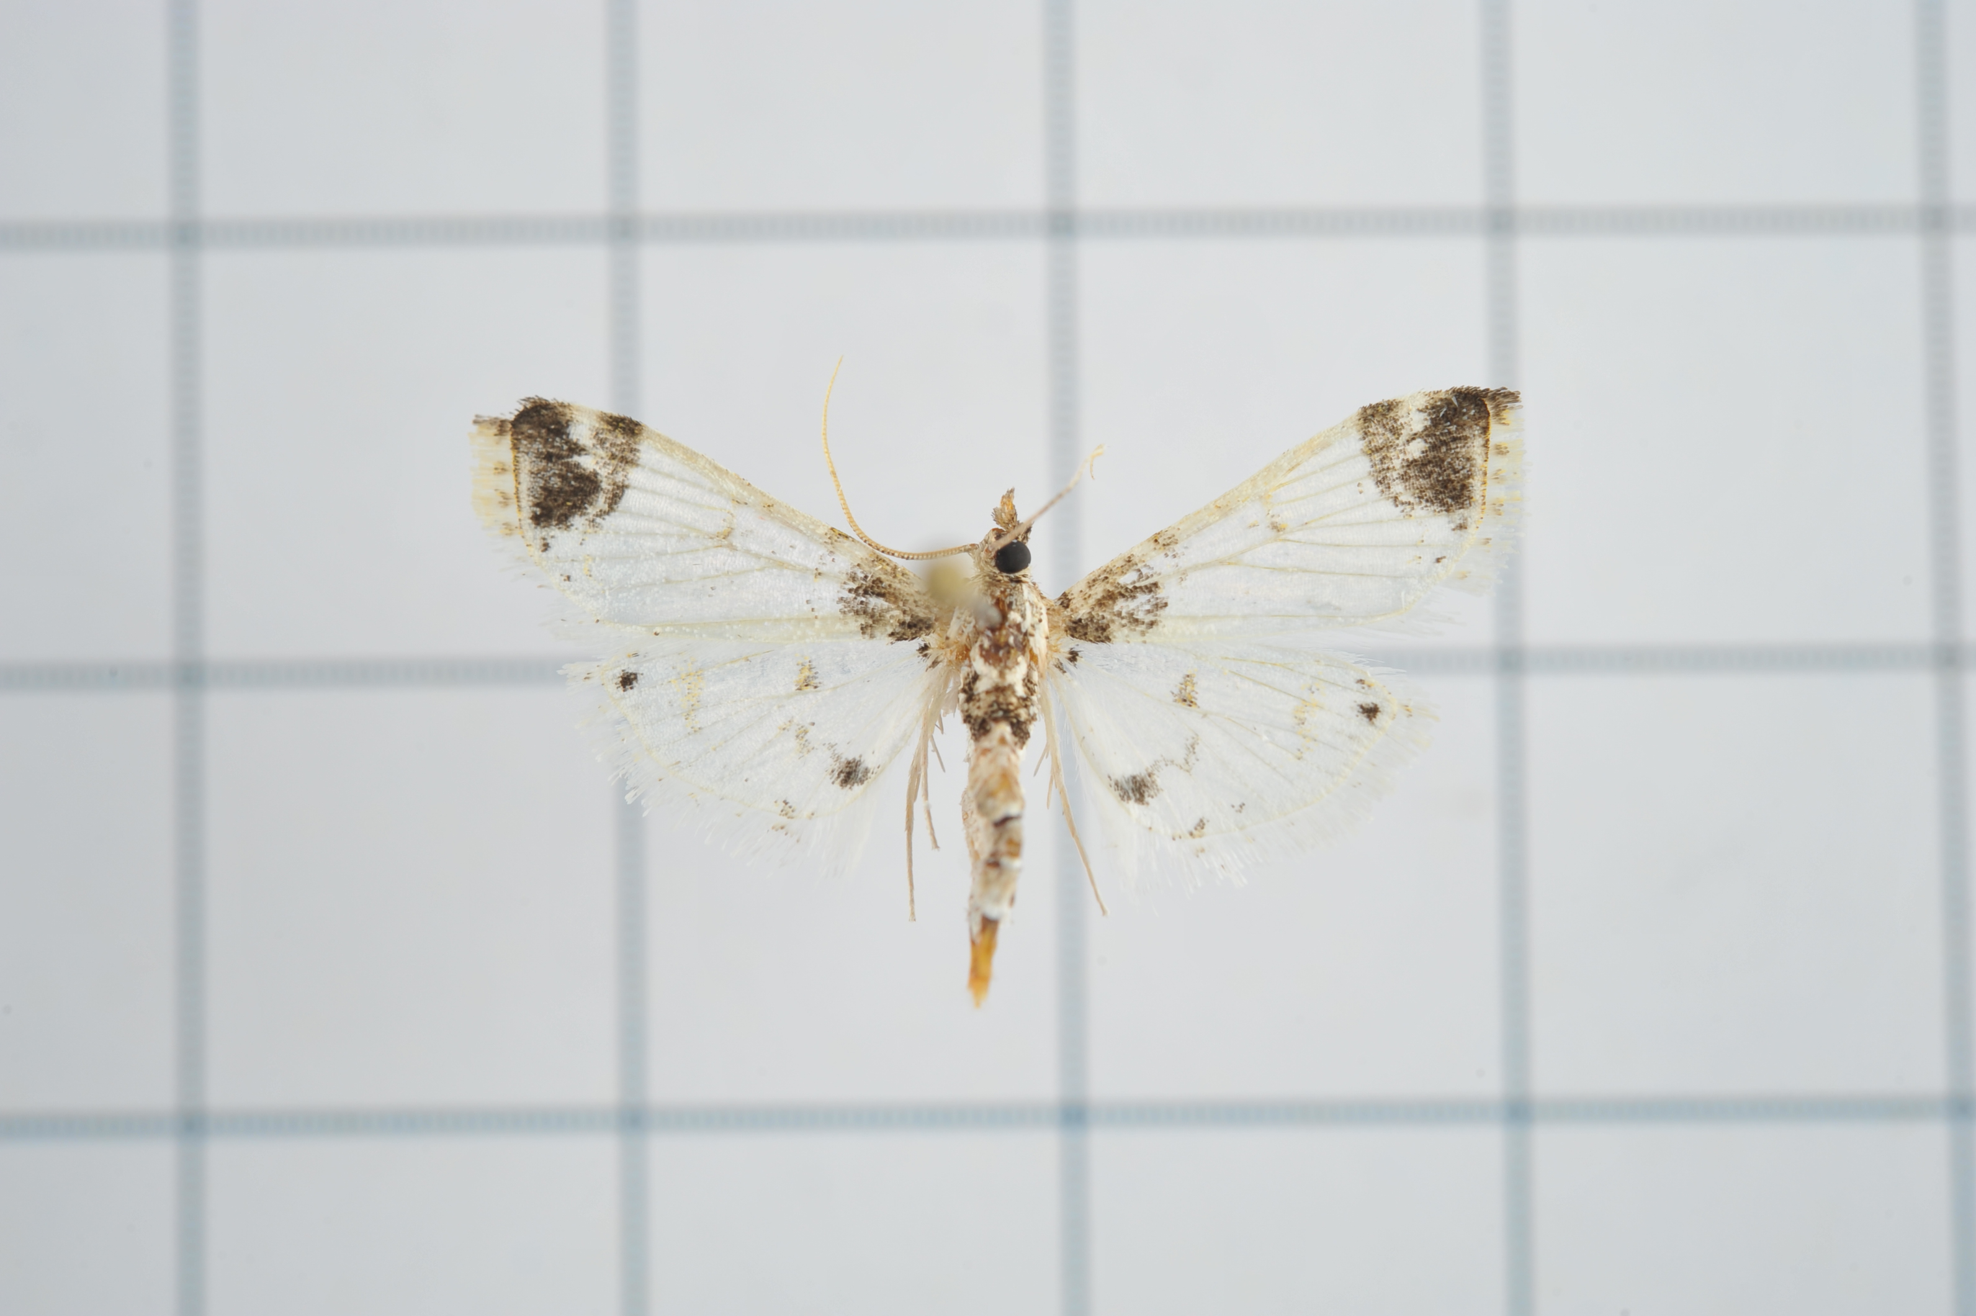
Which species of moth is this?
Analyta apicalis
